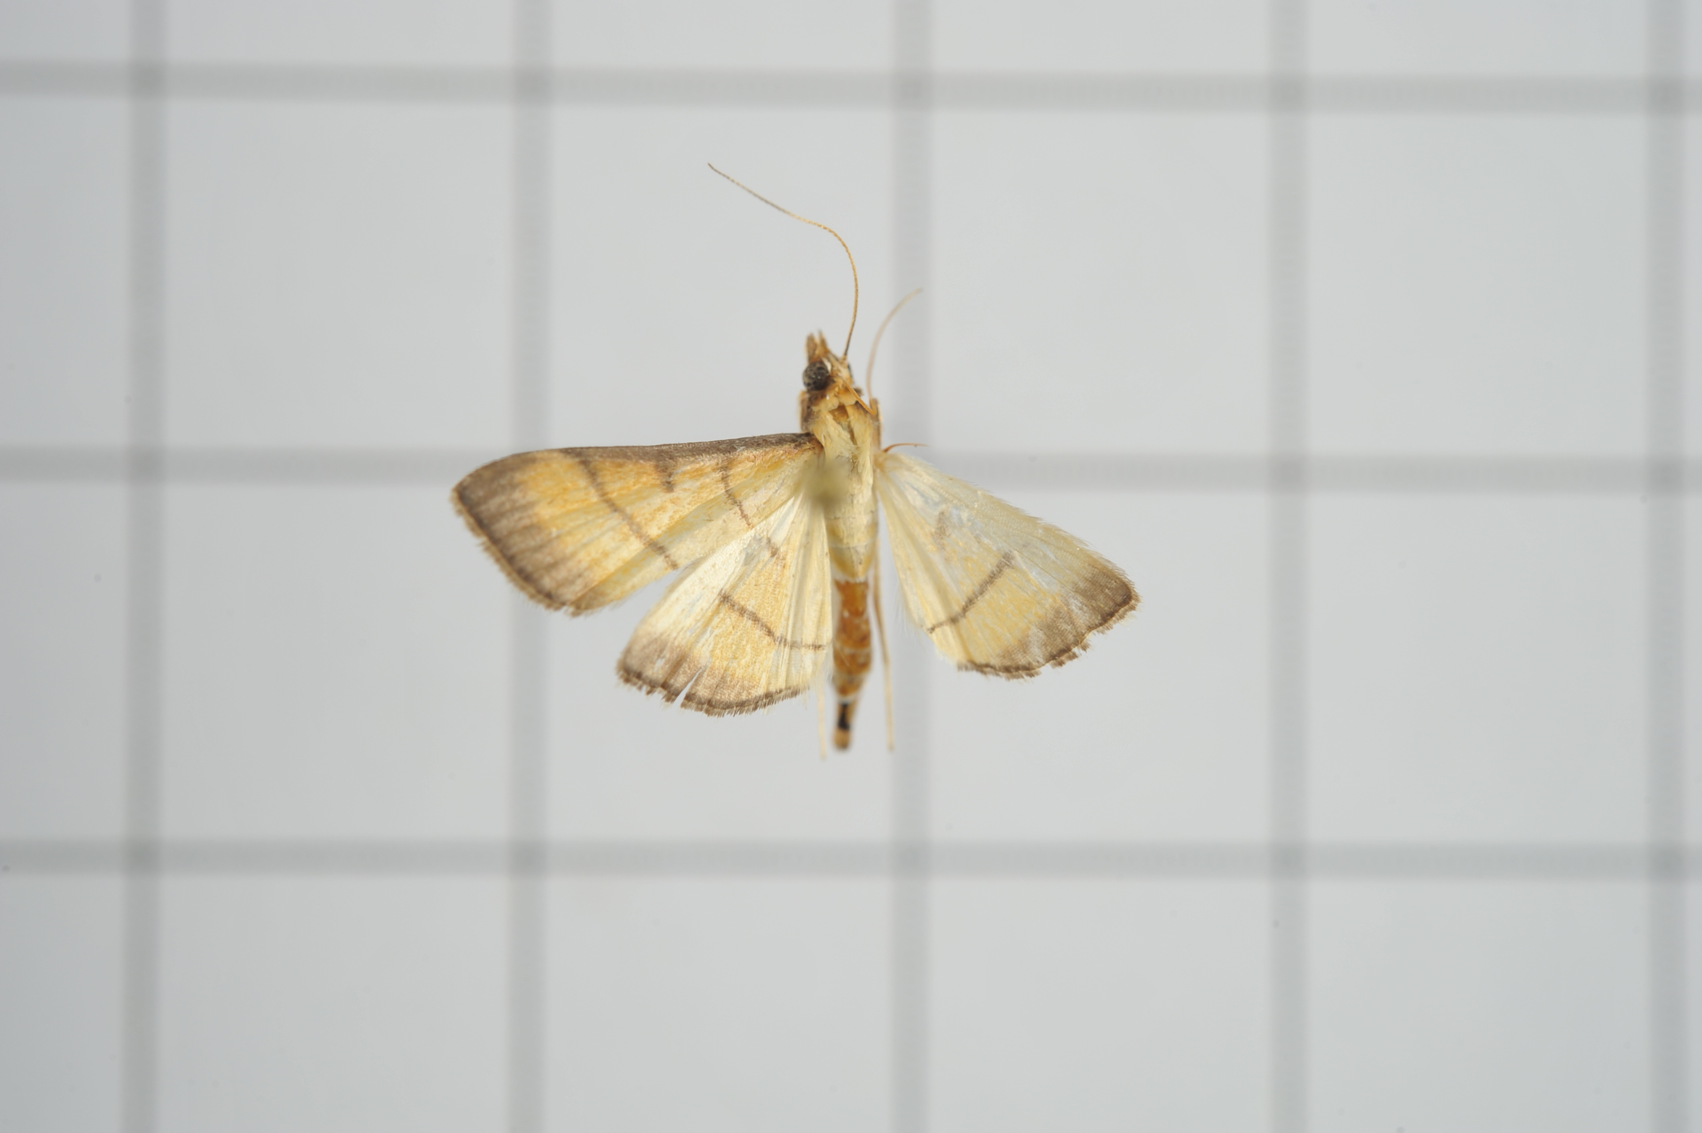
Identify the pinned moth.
Cnaphalocrocis medinalis
